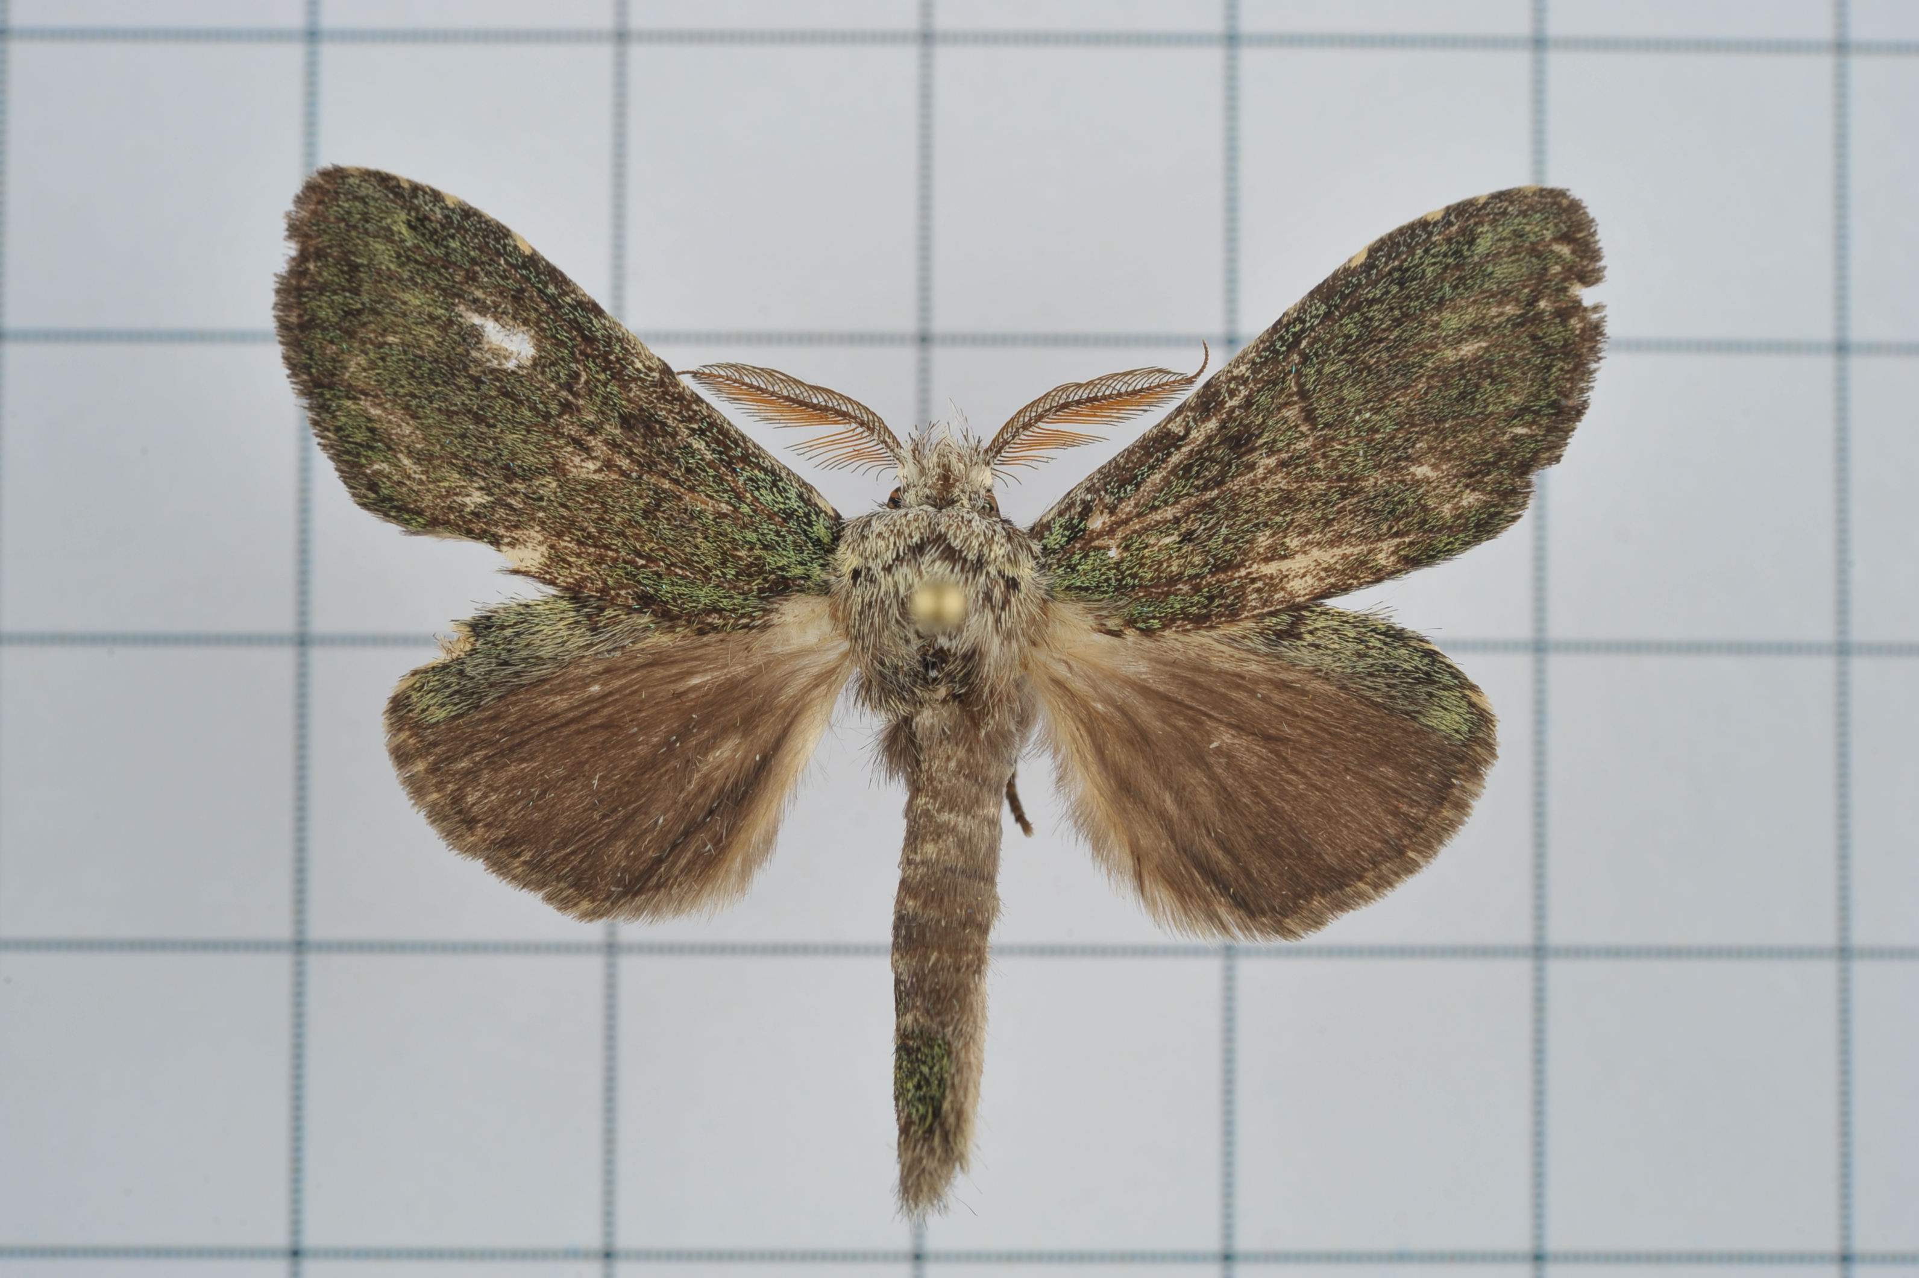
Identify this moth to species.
Syntypistis cyanea cyanea
